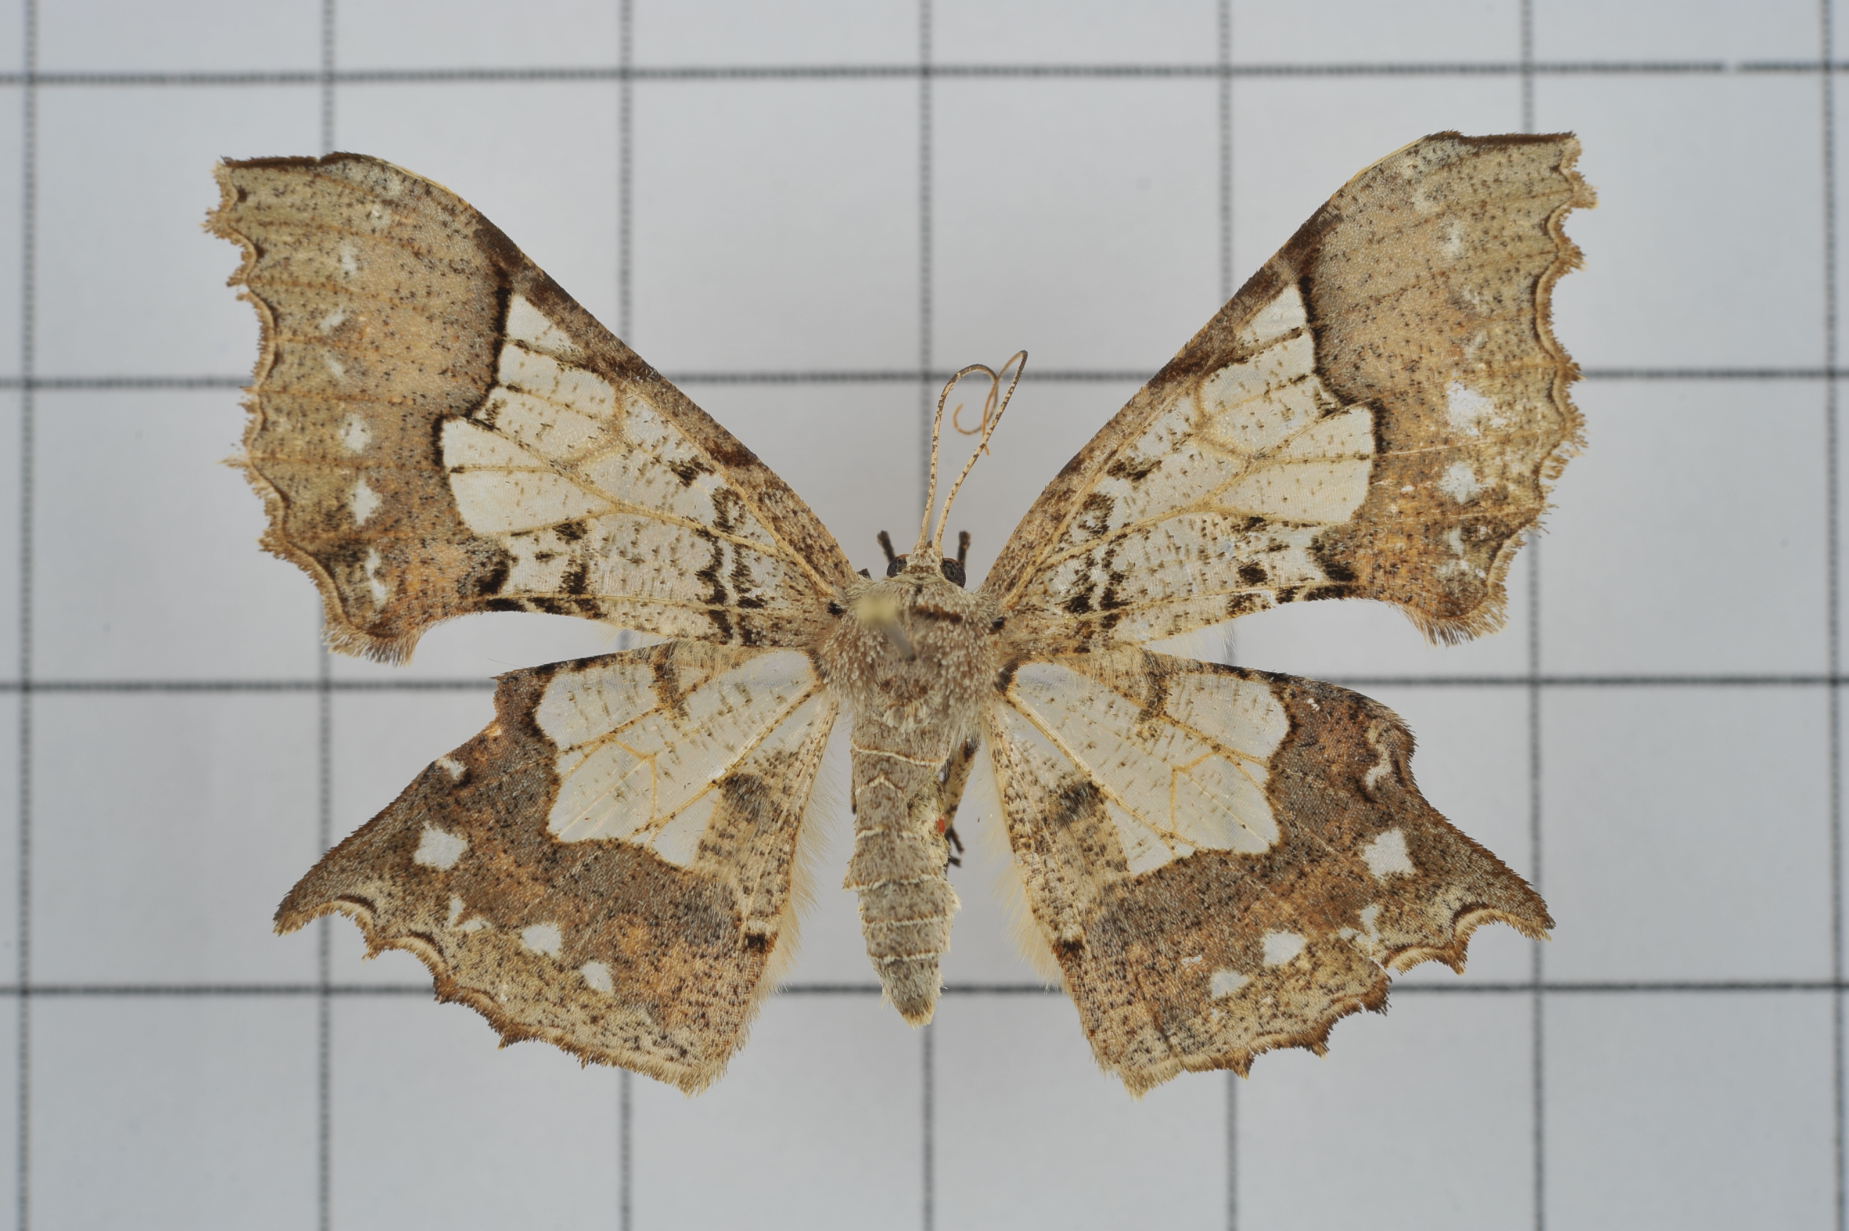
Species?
Krananda semihyalina
